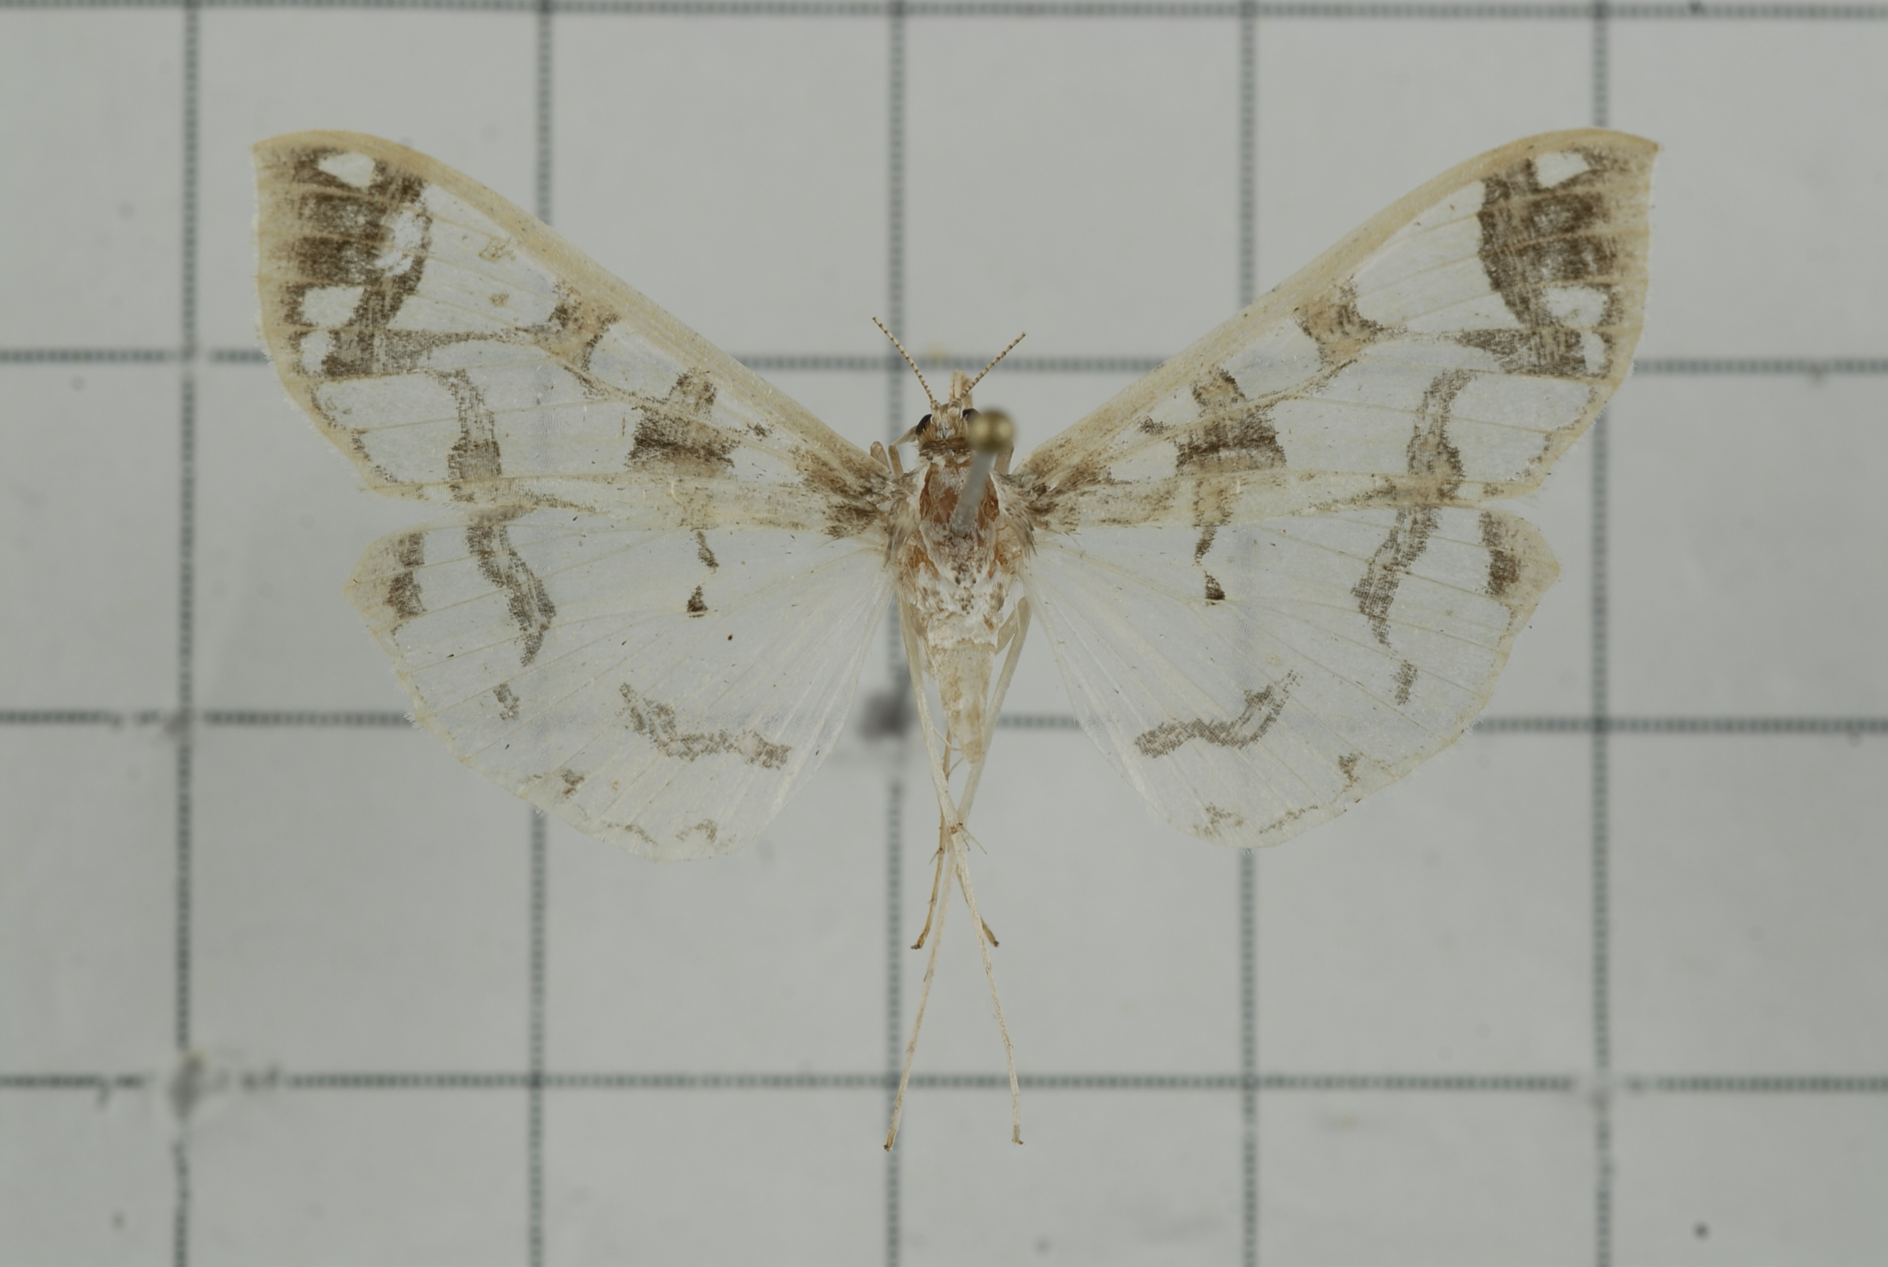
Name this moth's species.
Polythlipta divaricata
